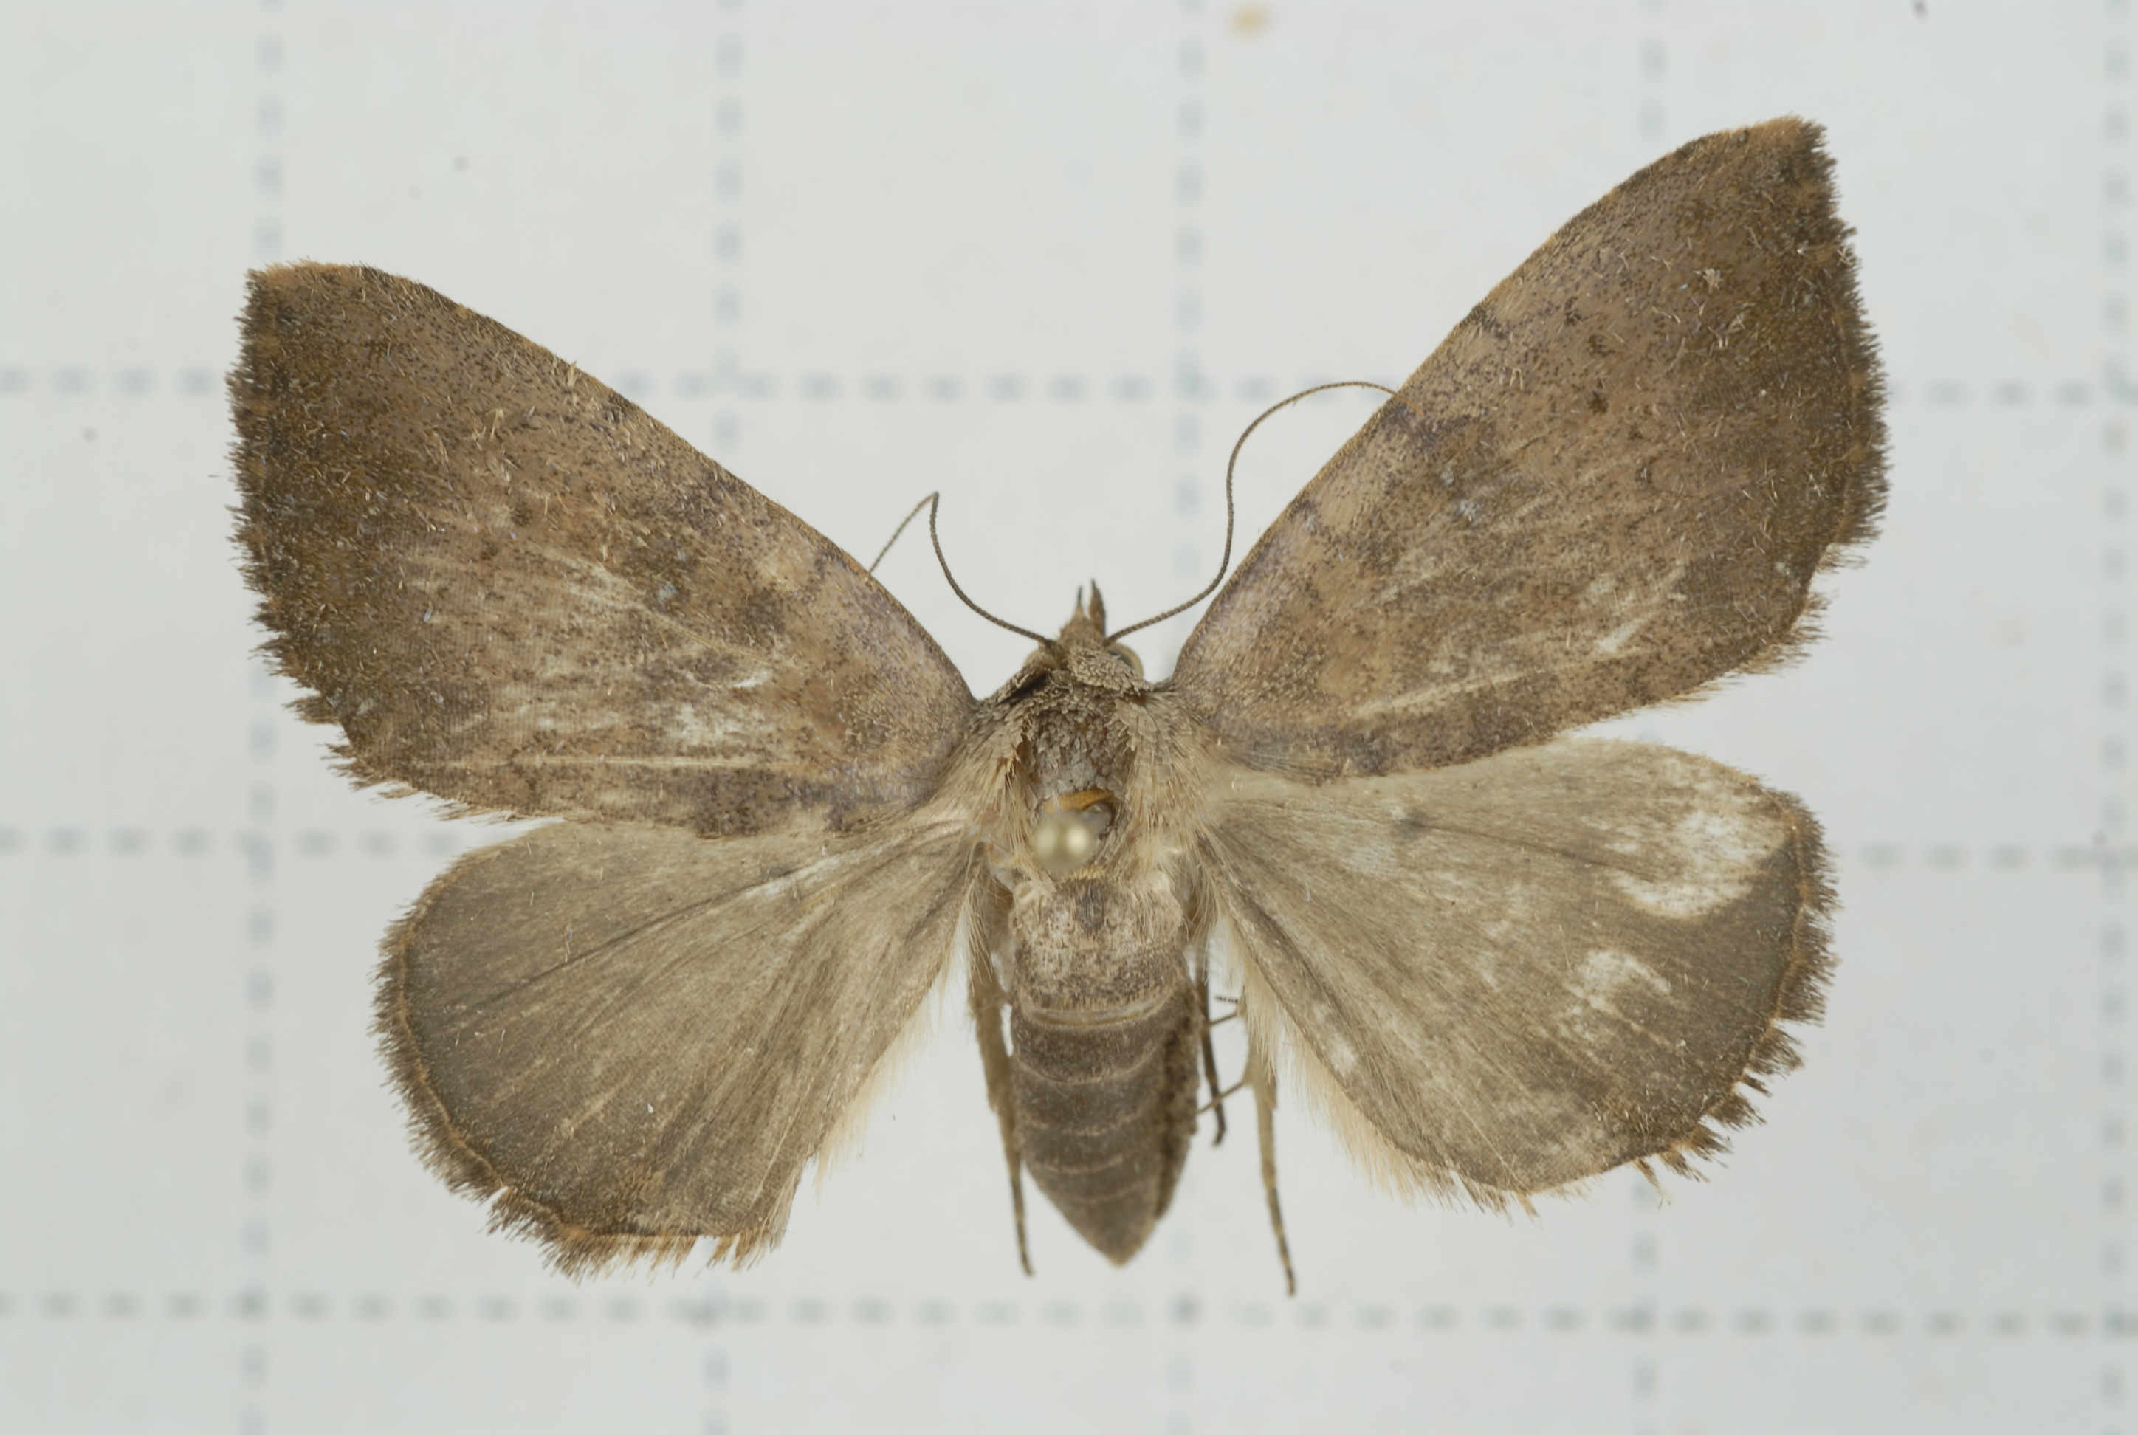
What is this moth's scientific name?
Scedopla umbrosa
